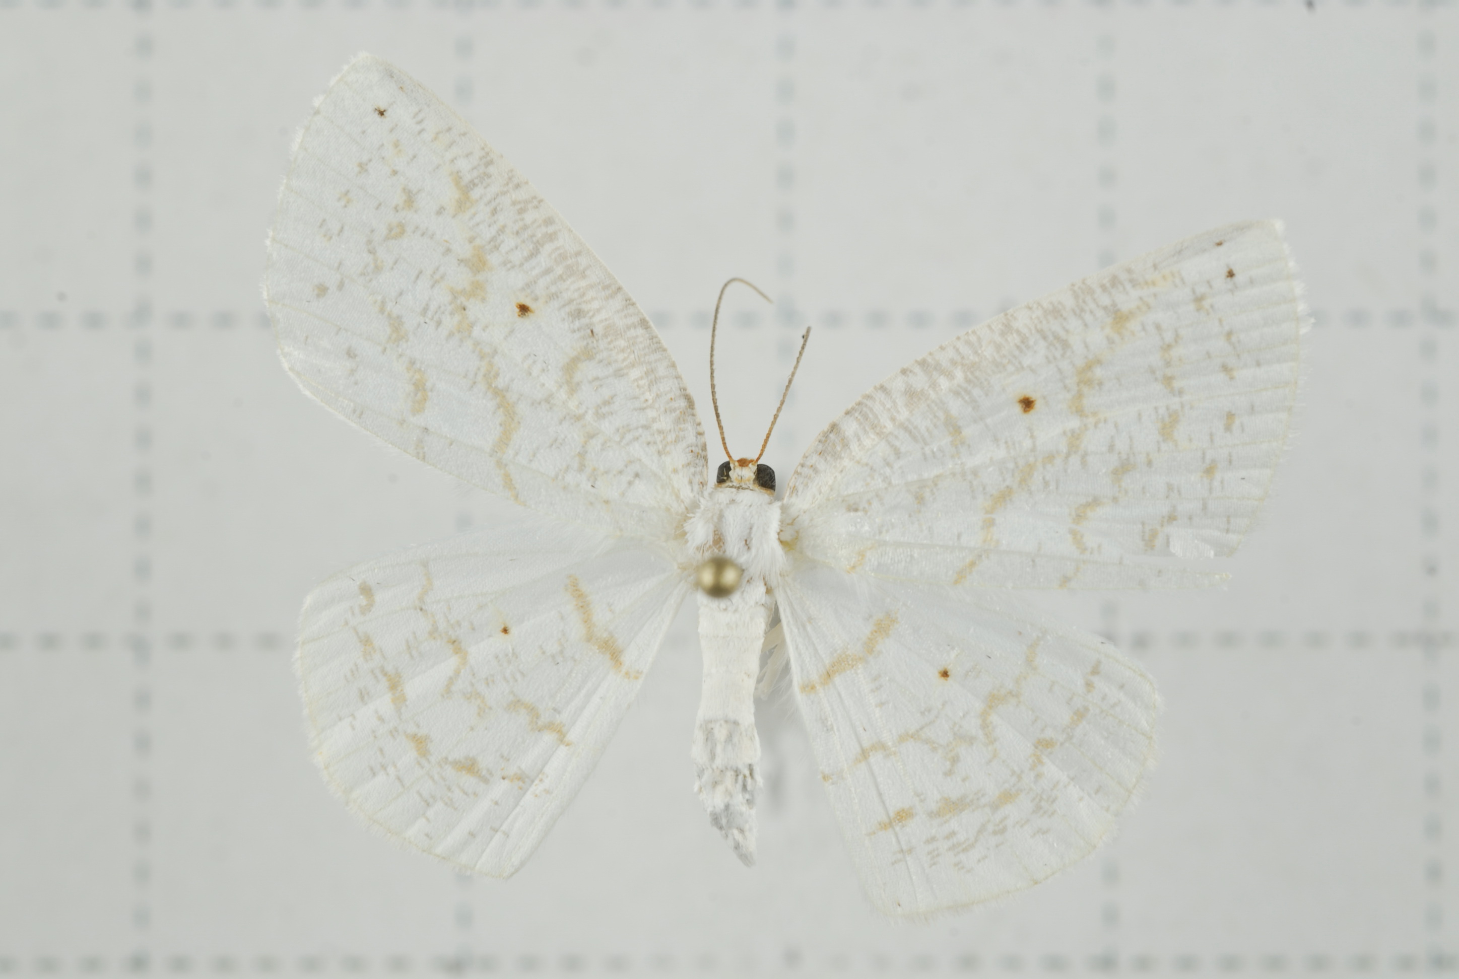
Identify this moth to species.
Orthocabera tinagmaria tinagmaria
